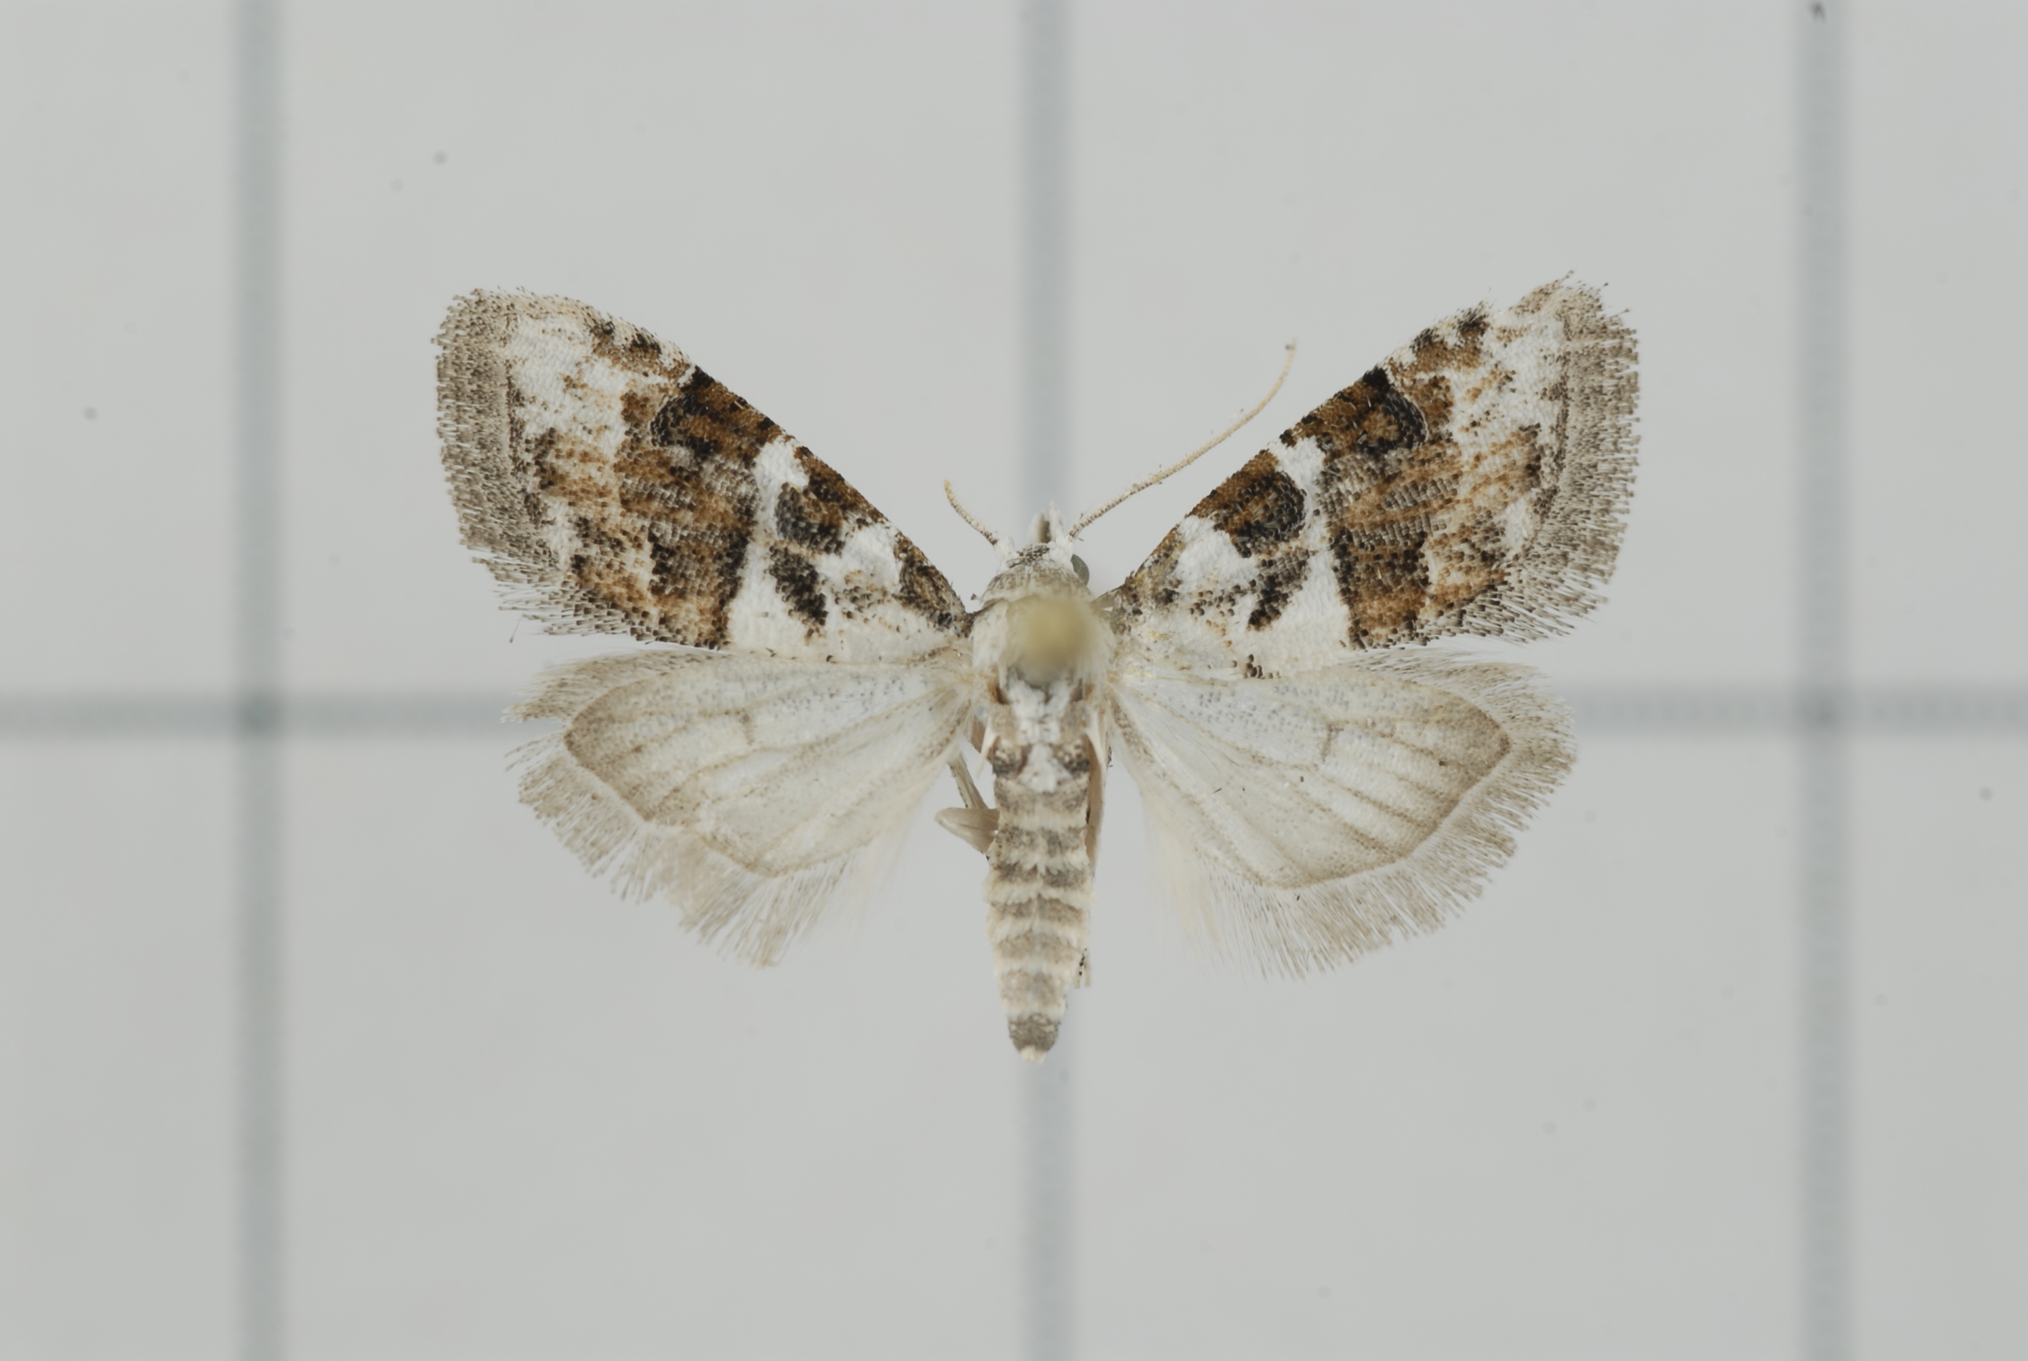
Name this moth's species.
Nola lucidalis nephodes
